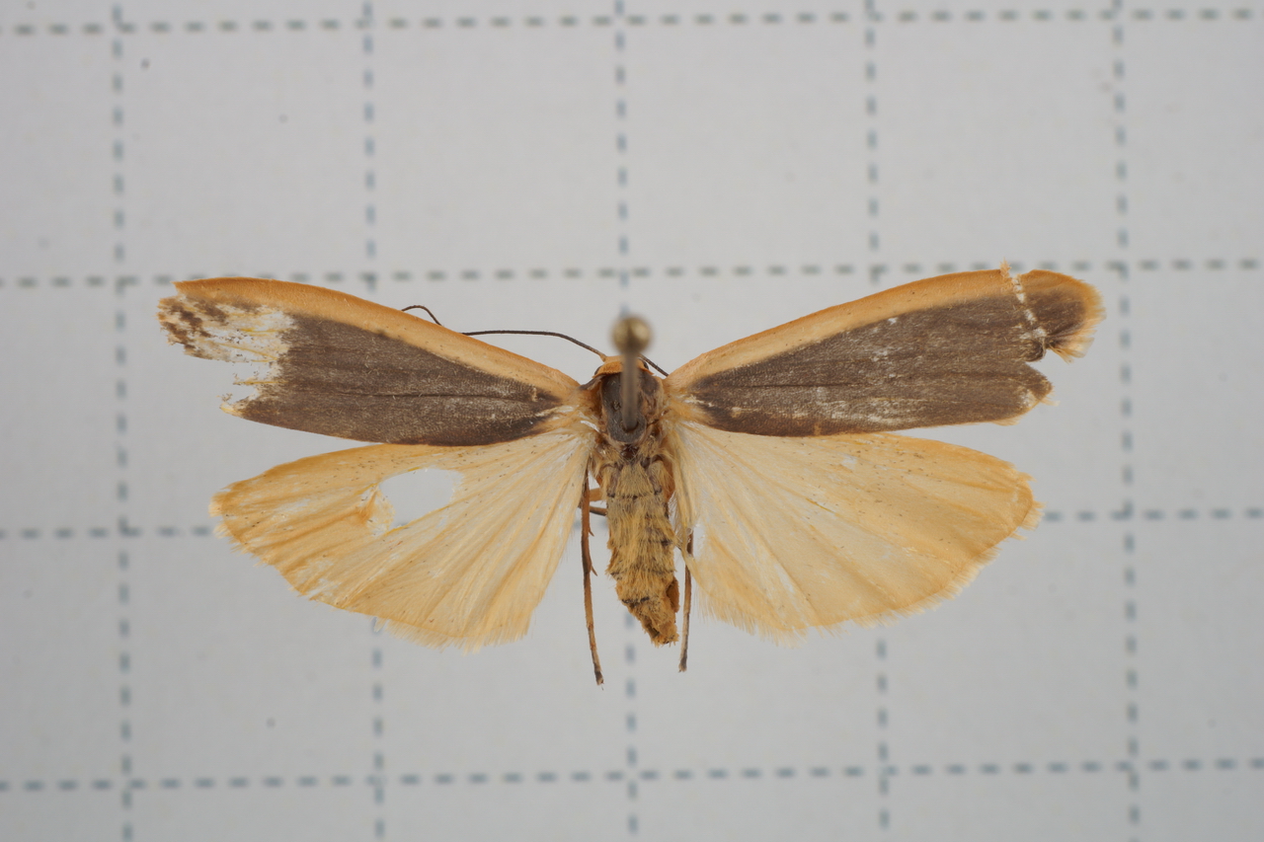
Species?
Brunia antica
